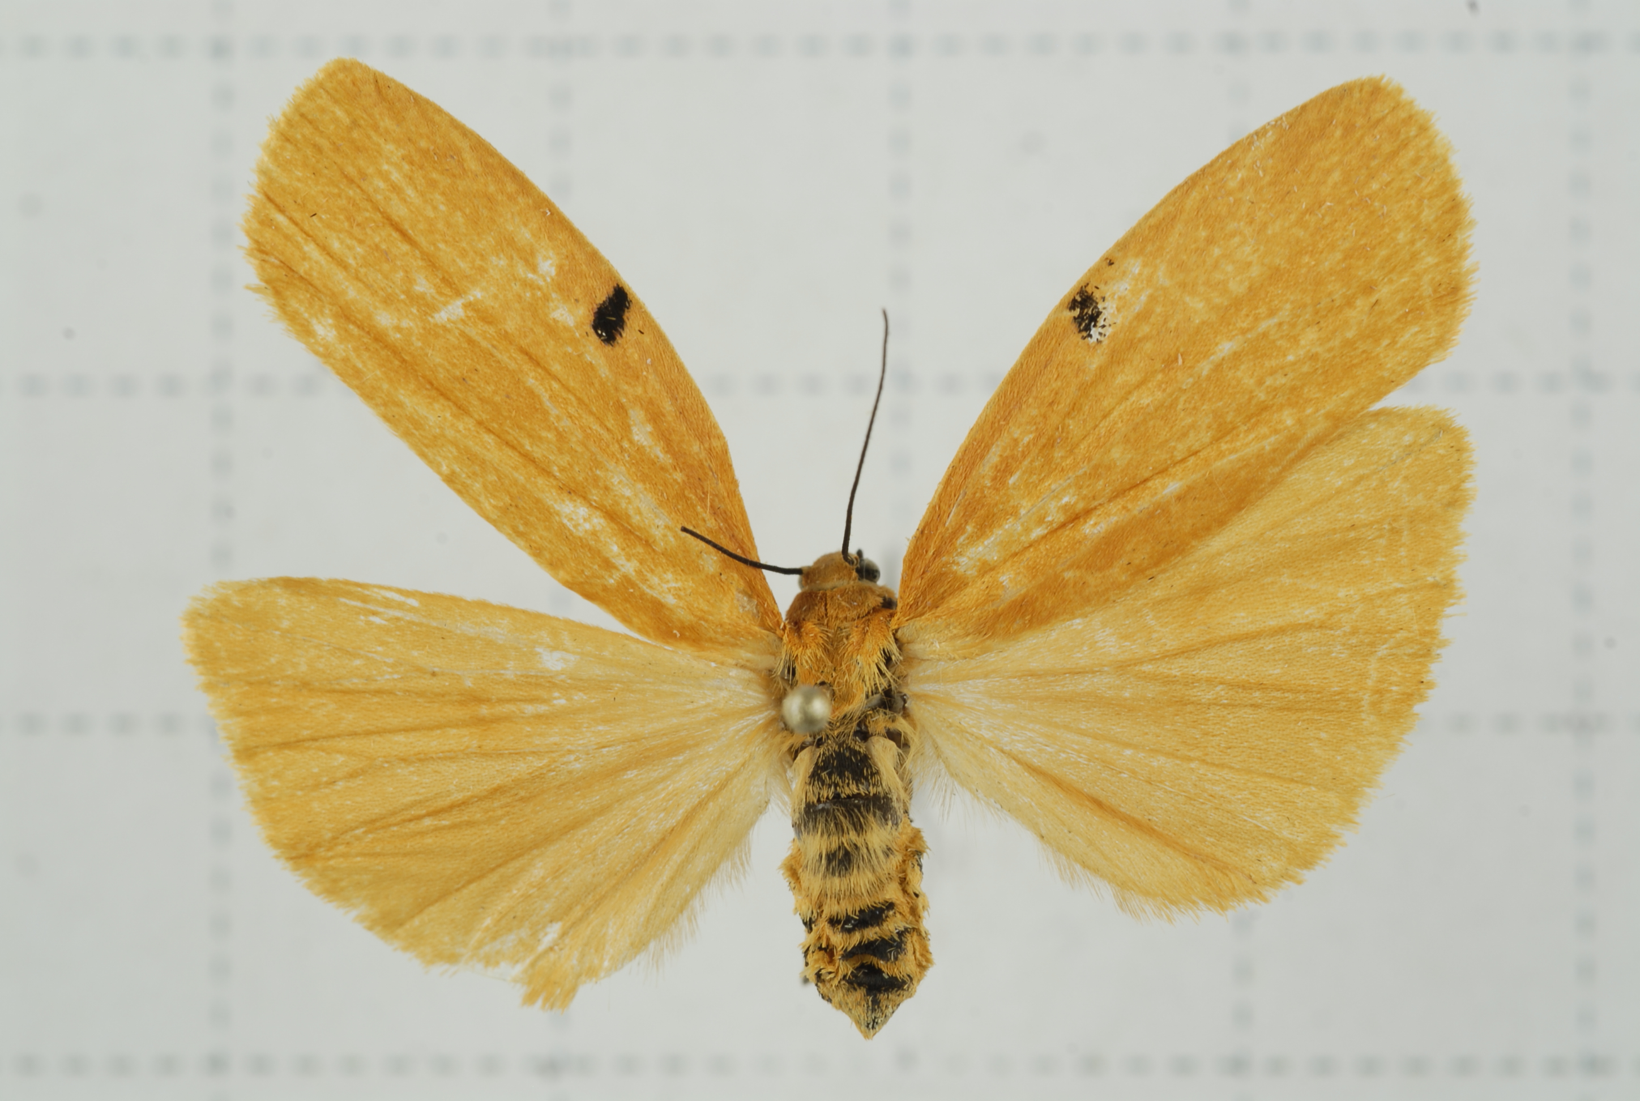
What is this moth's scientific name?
Manulea hokopo
